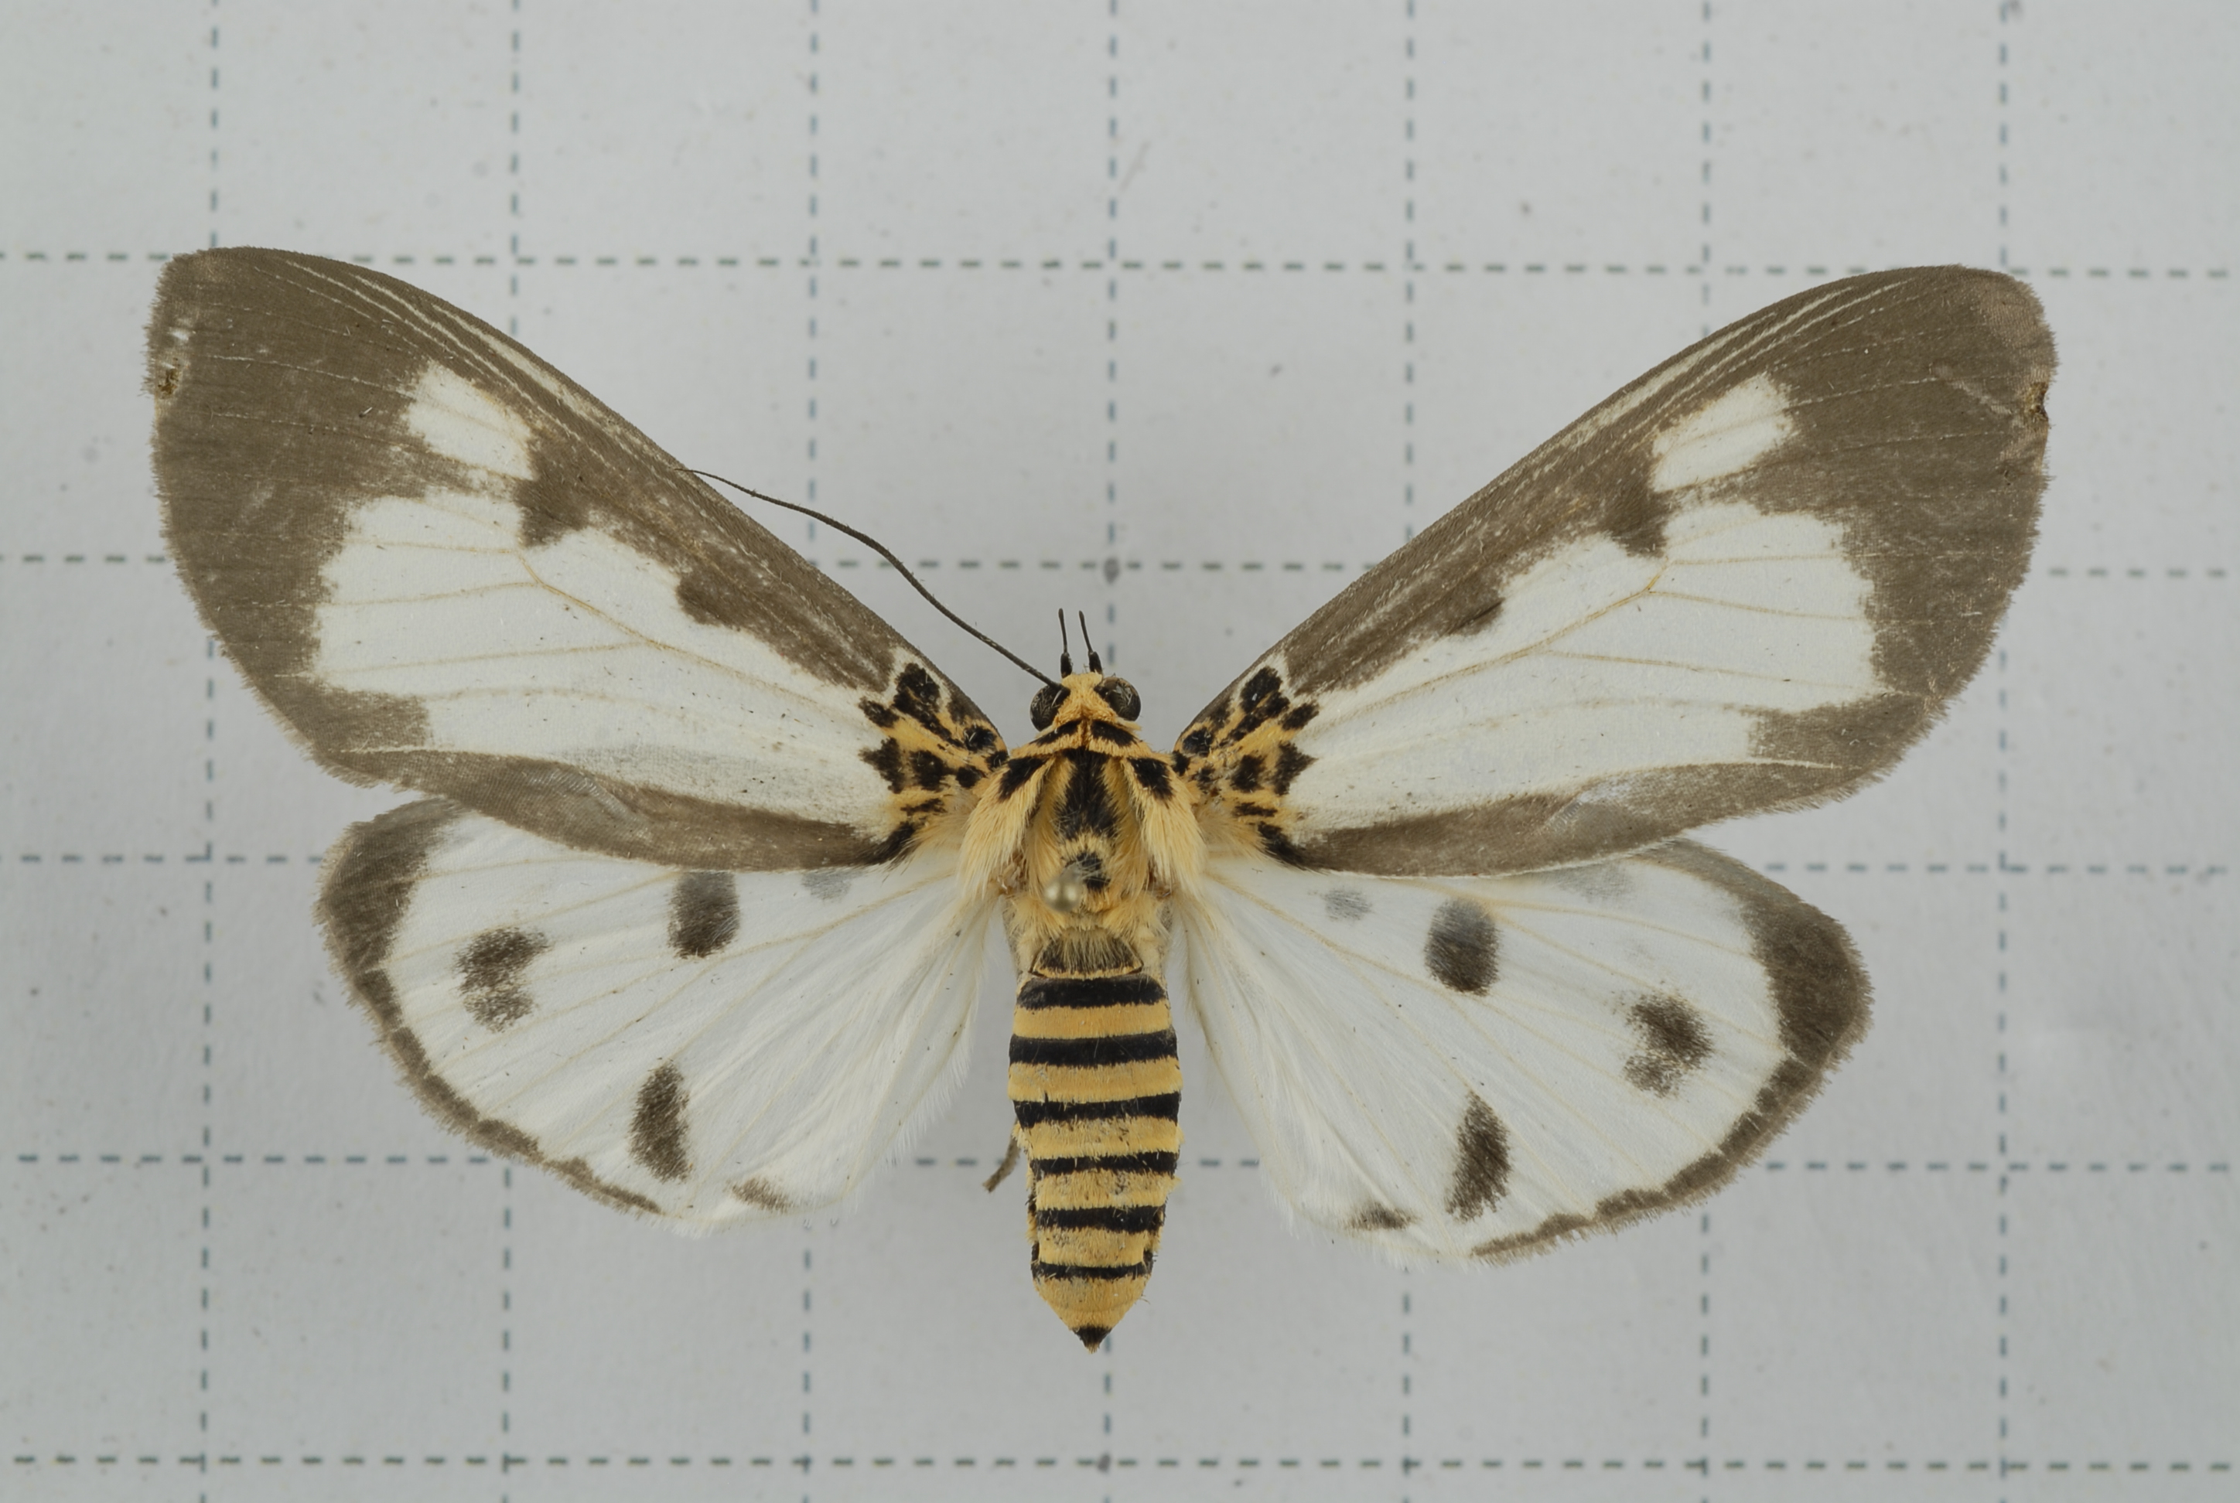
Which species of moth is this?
Asota plana lacteata
